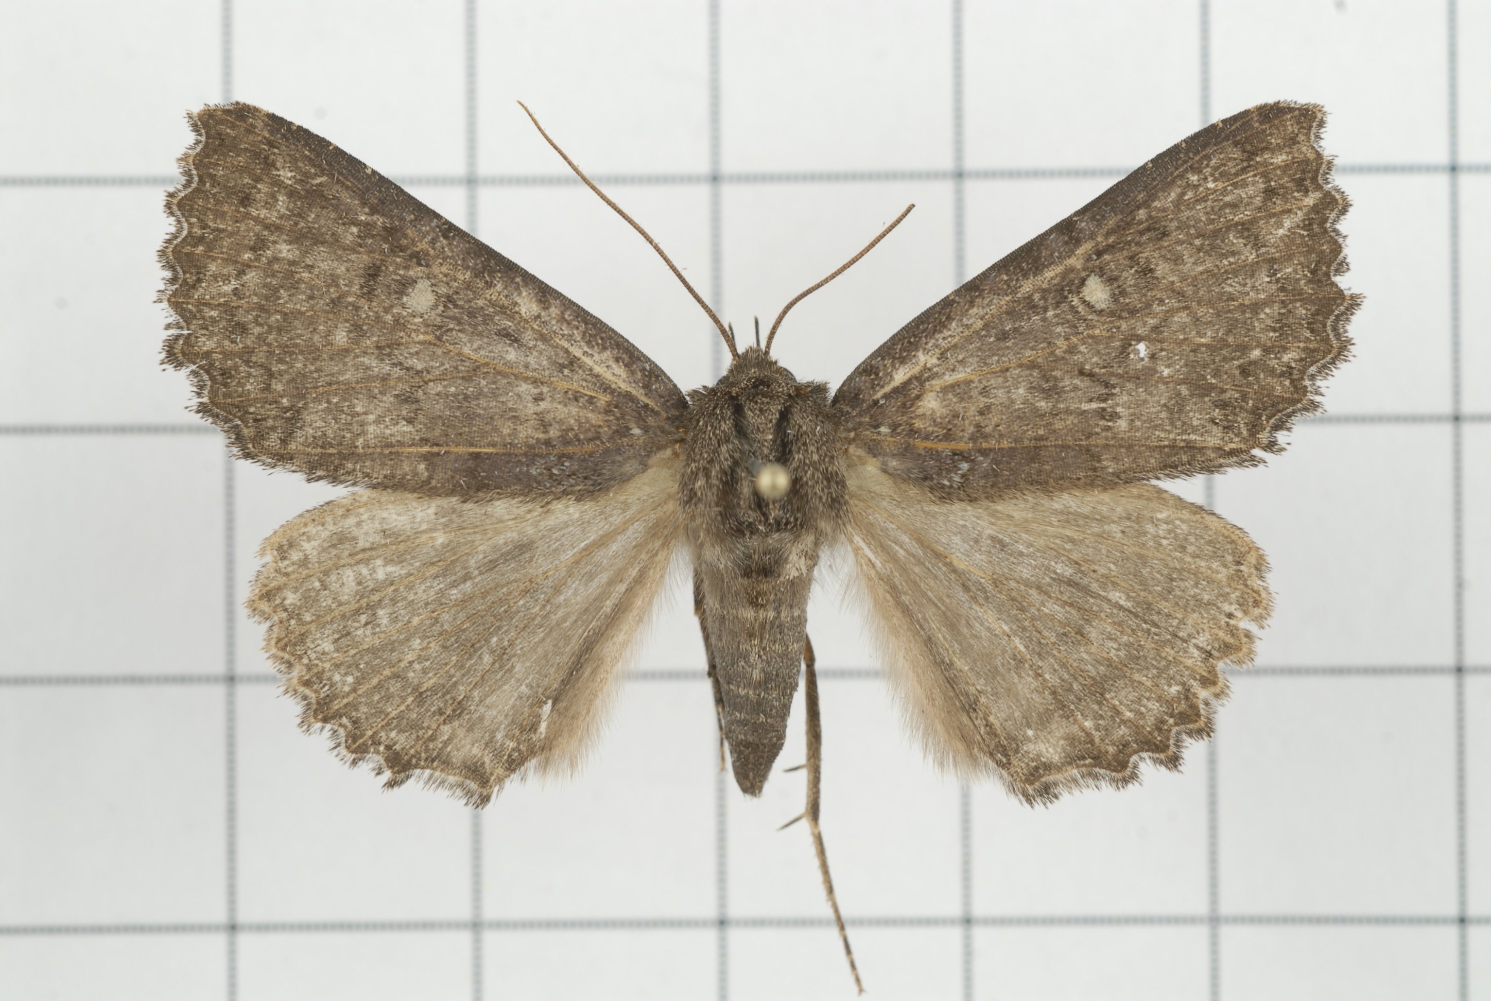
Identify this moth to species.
Hypersypnoides submarginata submarginata
